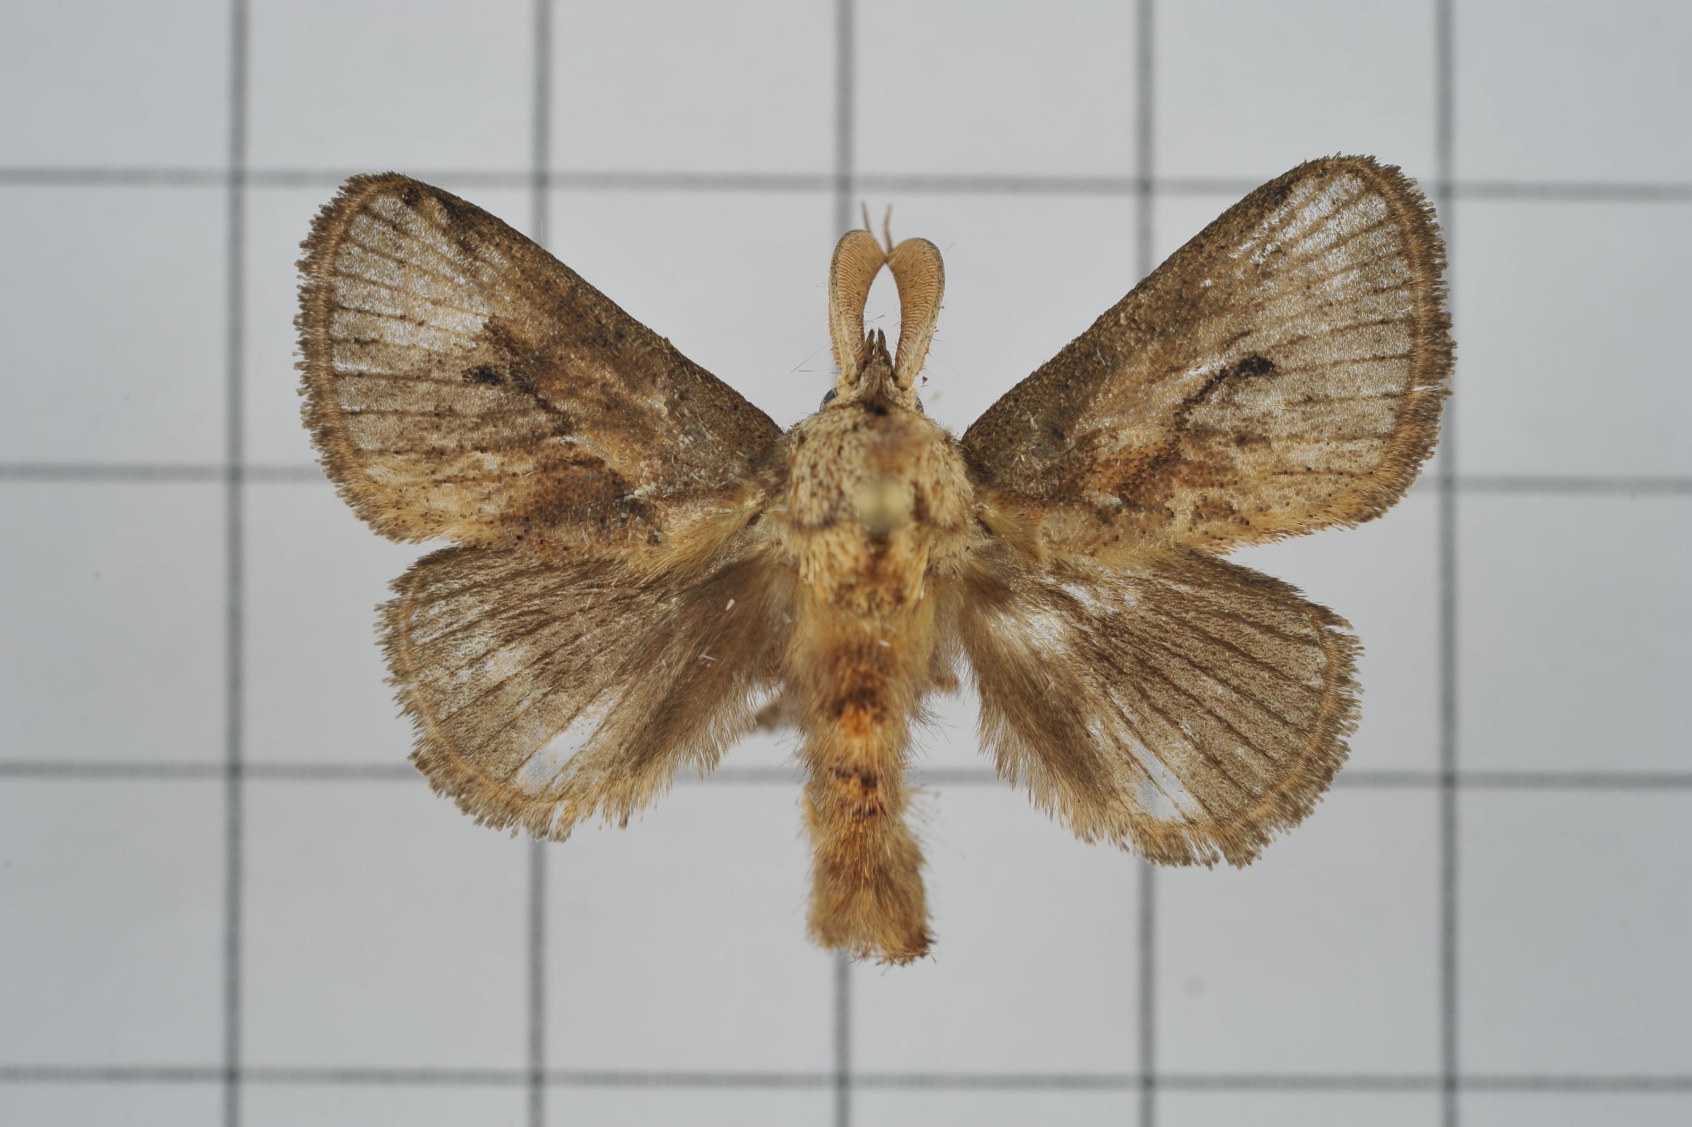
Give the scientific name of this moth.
Susica sinensis
